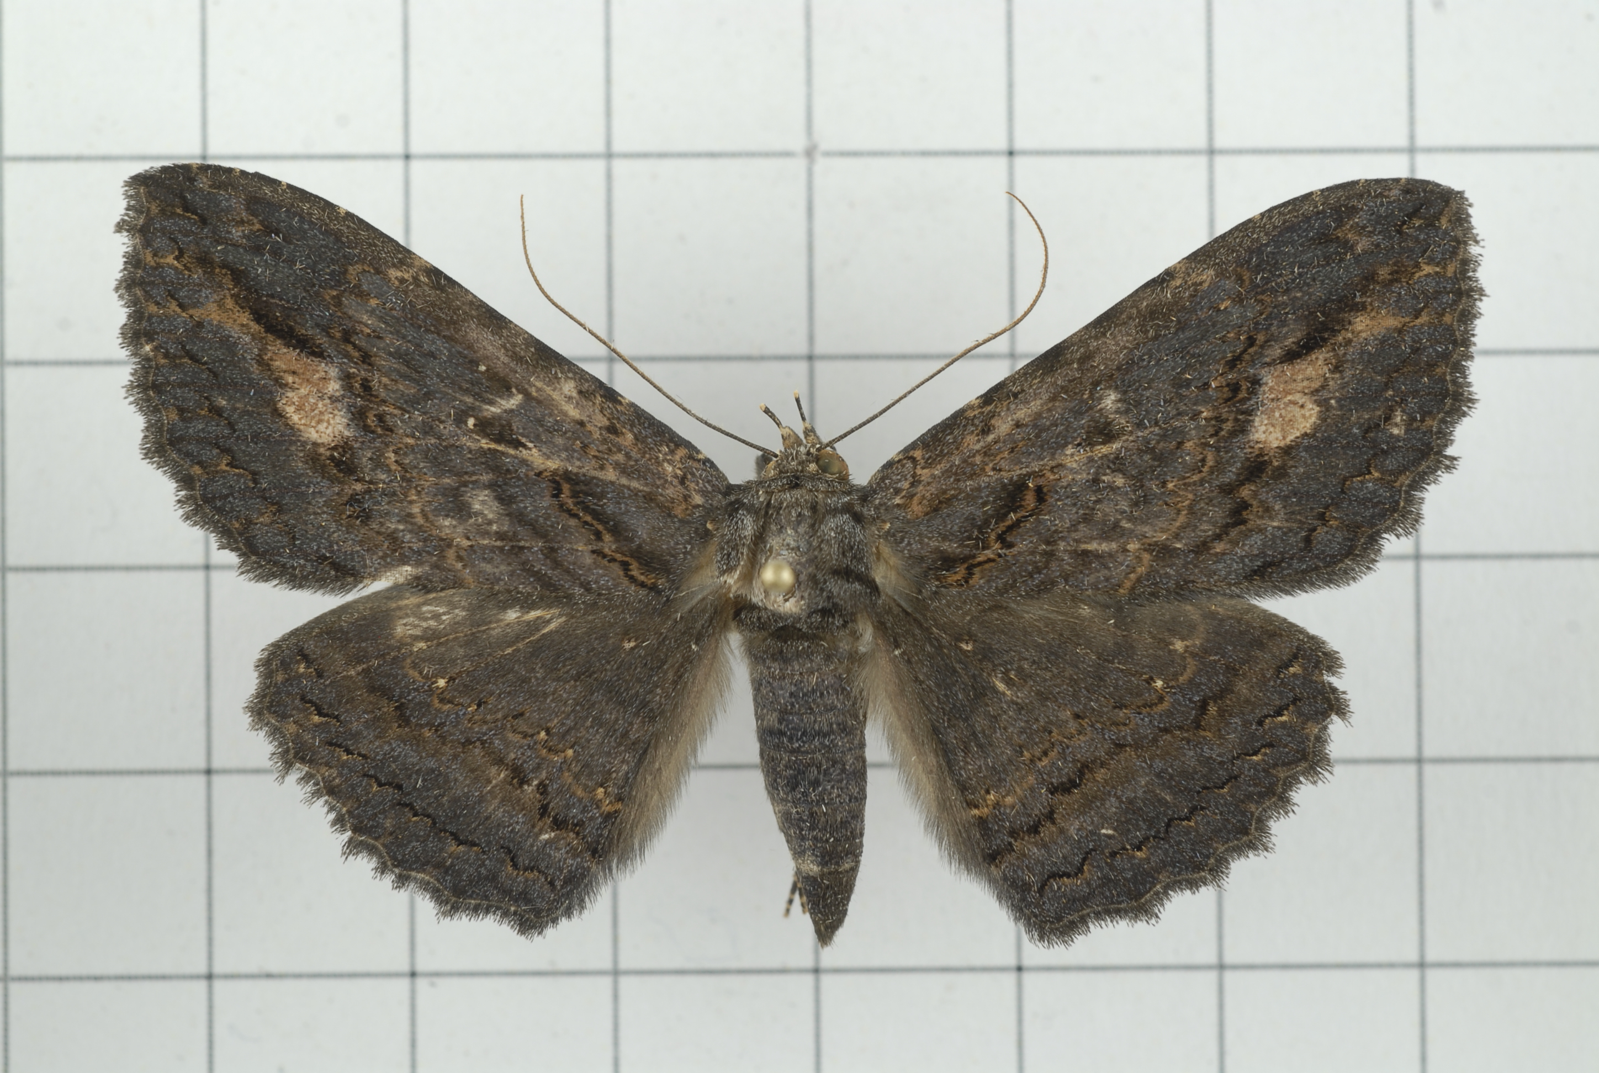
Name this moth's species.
Anisoneura salebrosa
